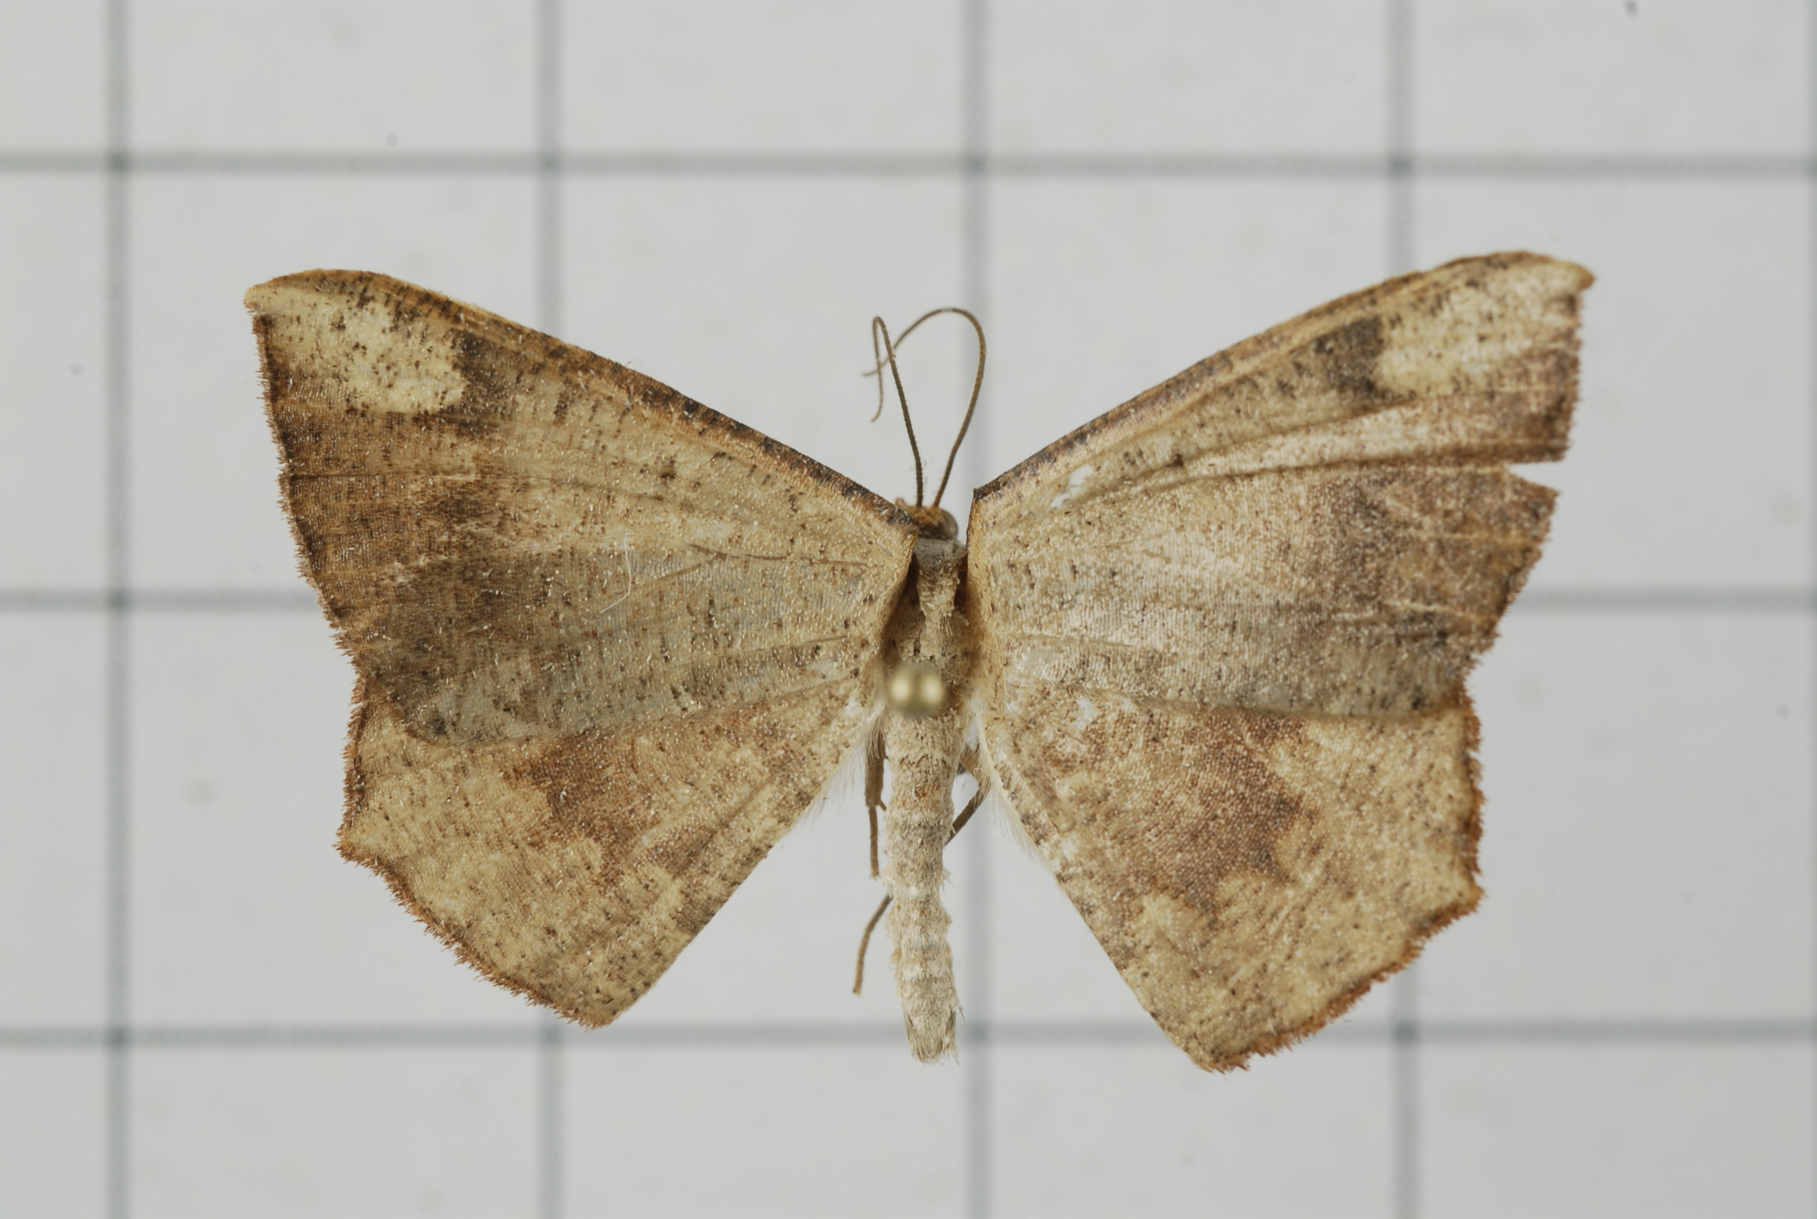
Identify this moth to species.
Peratostega deletaria deletaria
